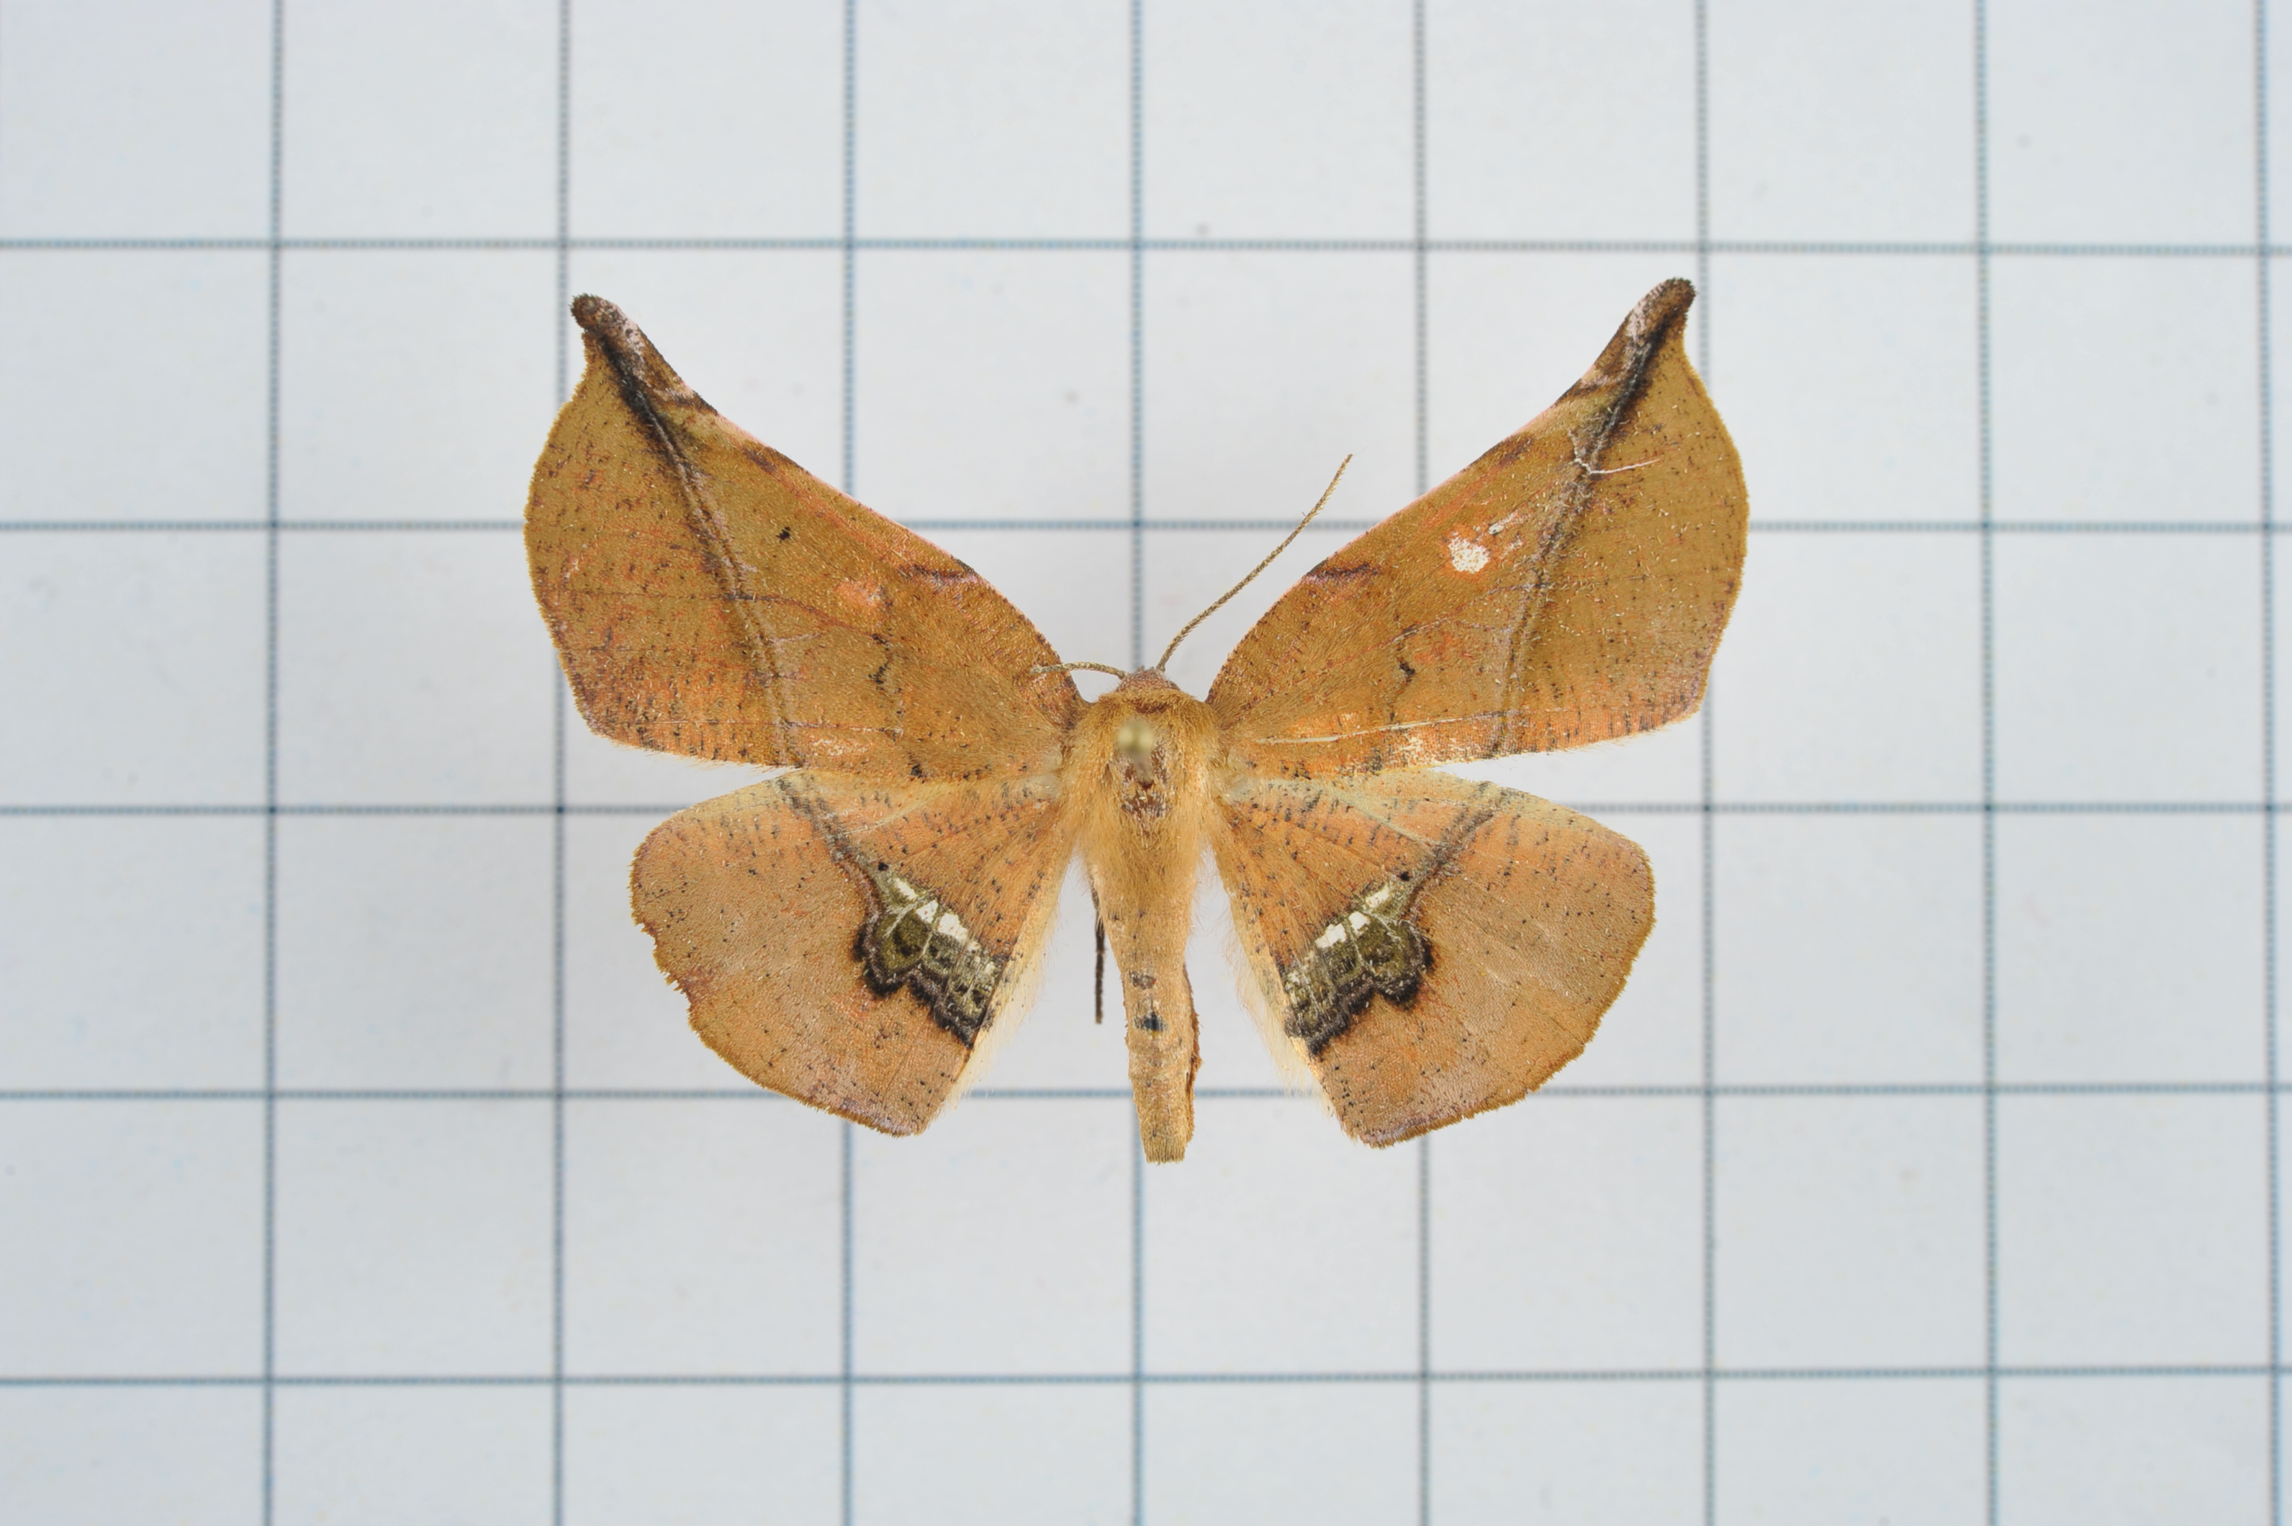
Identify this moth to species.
Garaeus apicata formosanus
